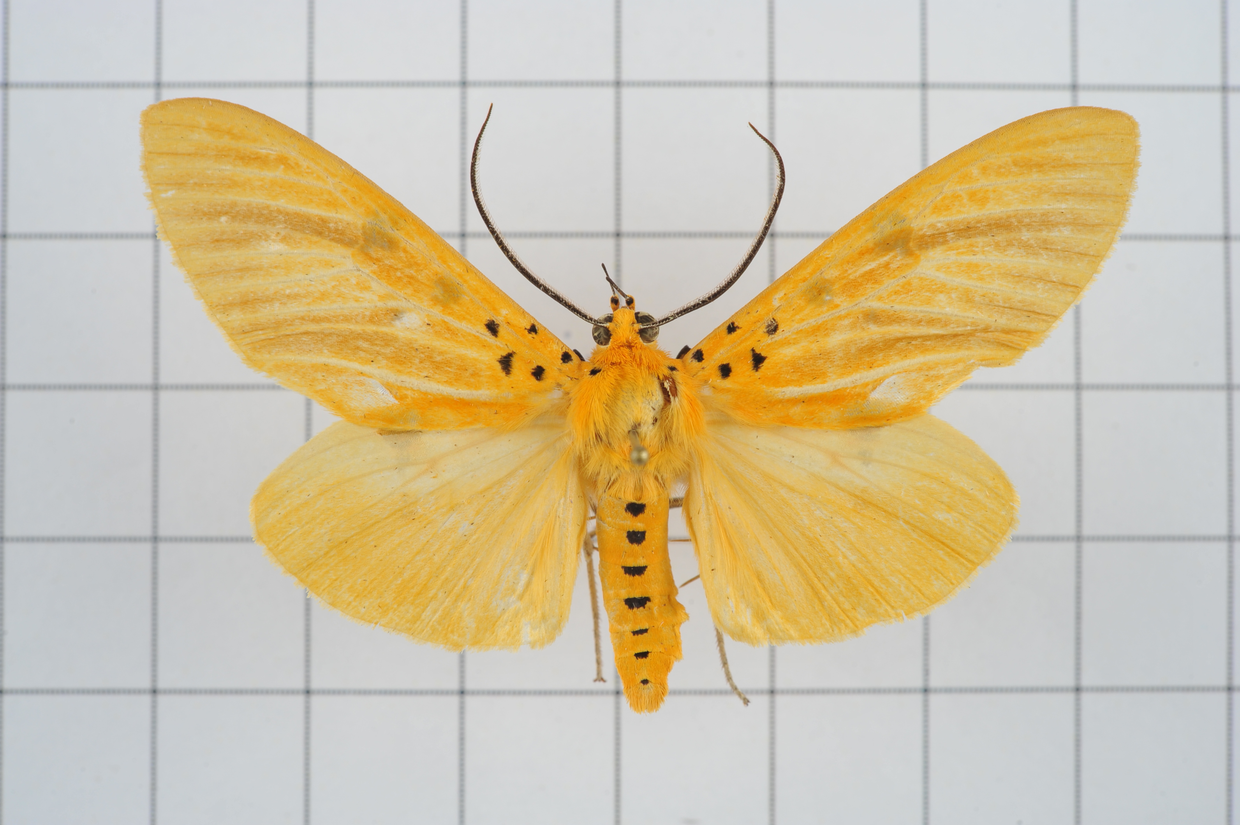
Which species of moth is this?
Asota egens confinis
